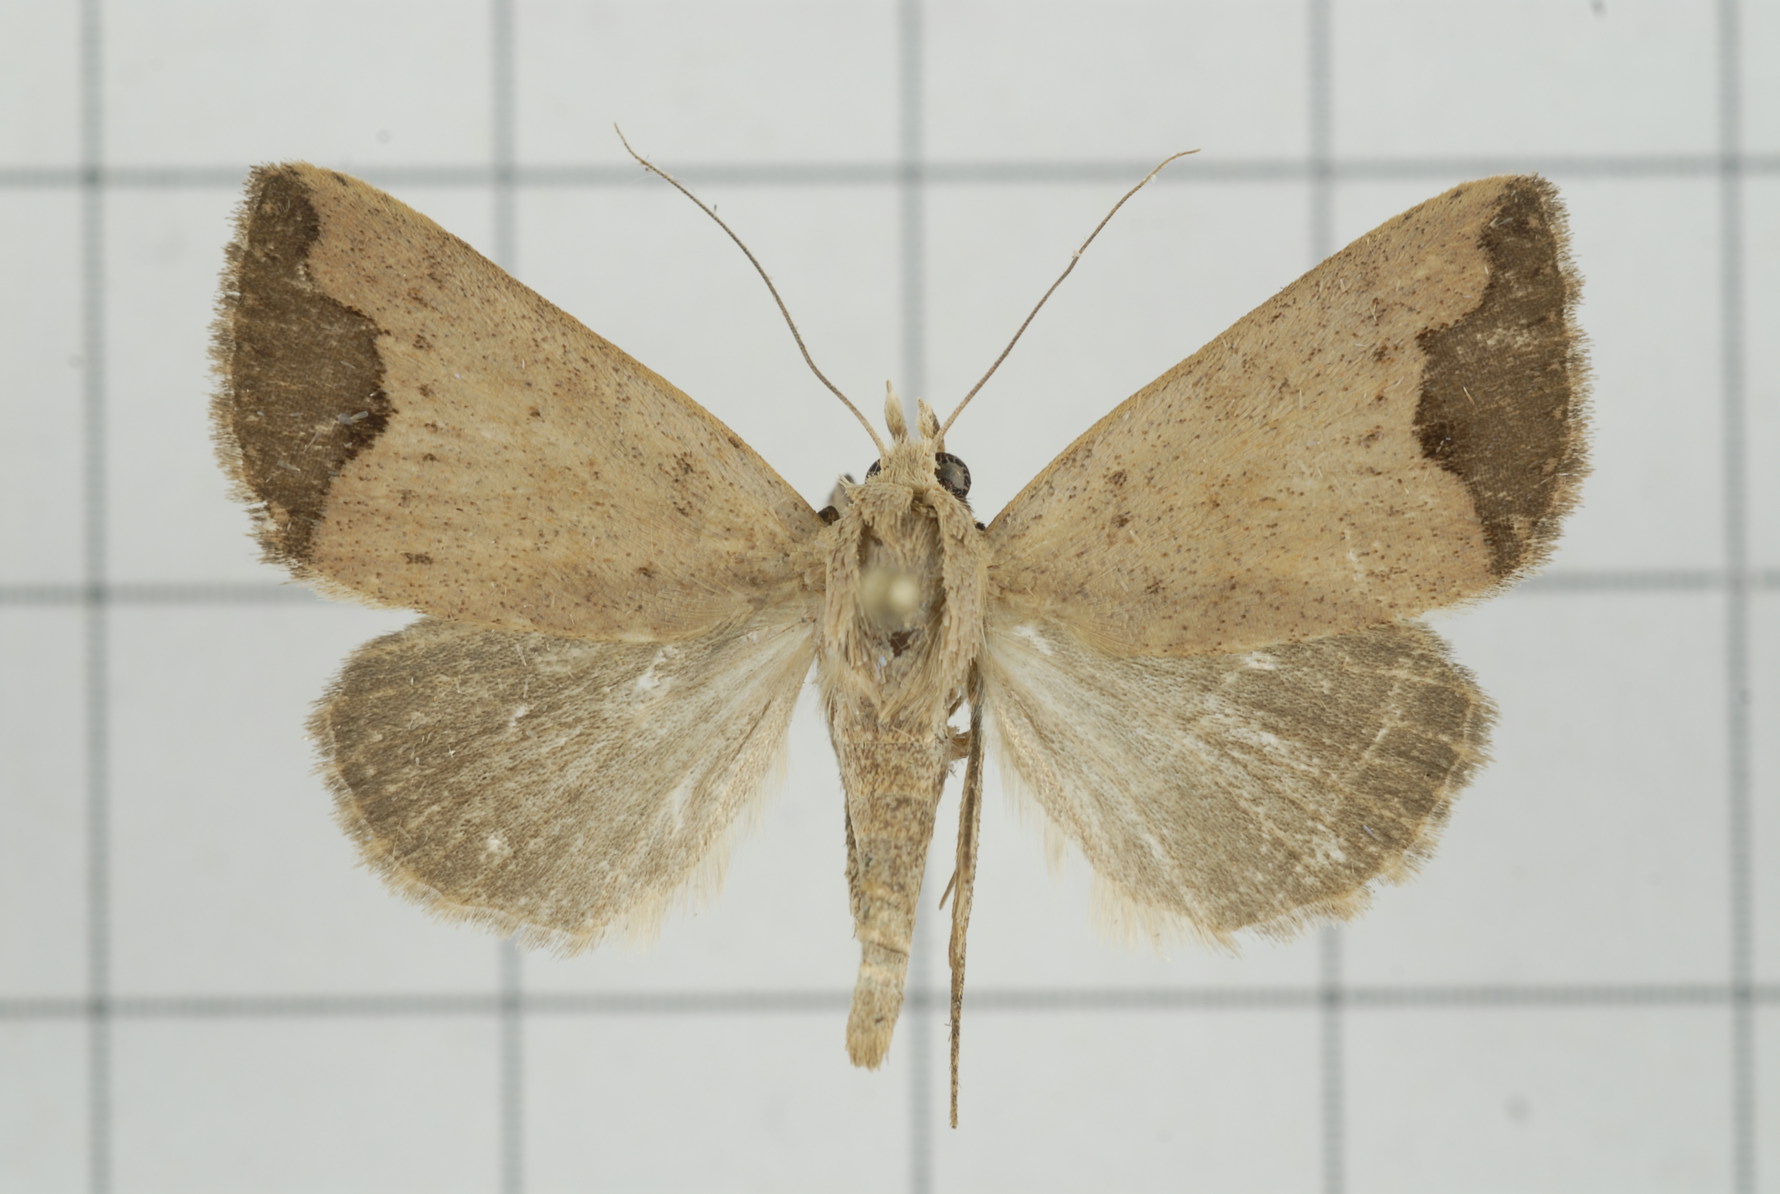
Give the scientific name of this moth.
Bocula diffisa
